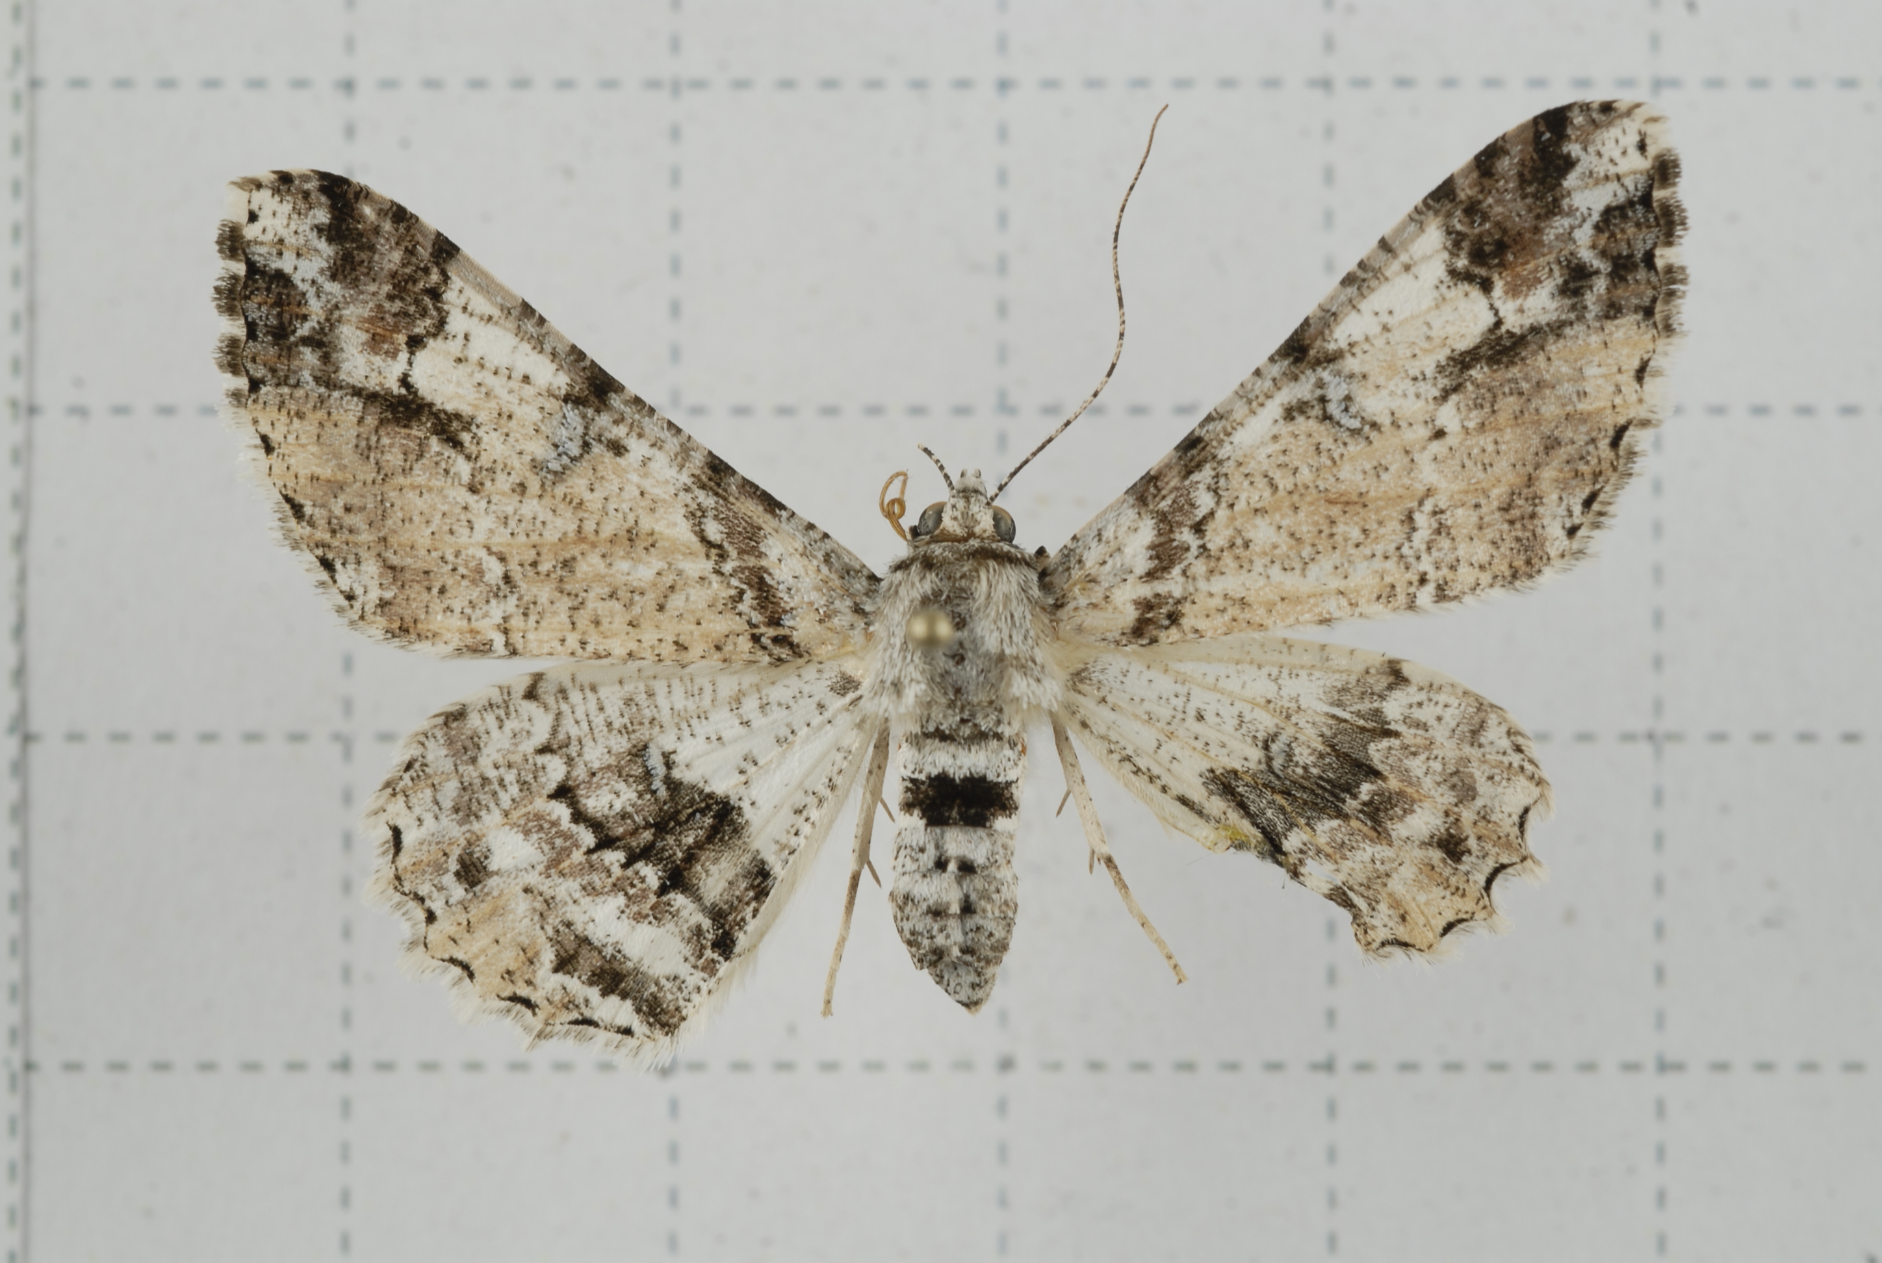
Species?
Cleora fraterna
